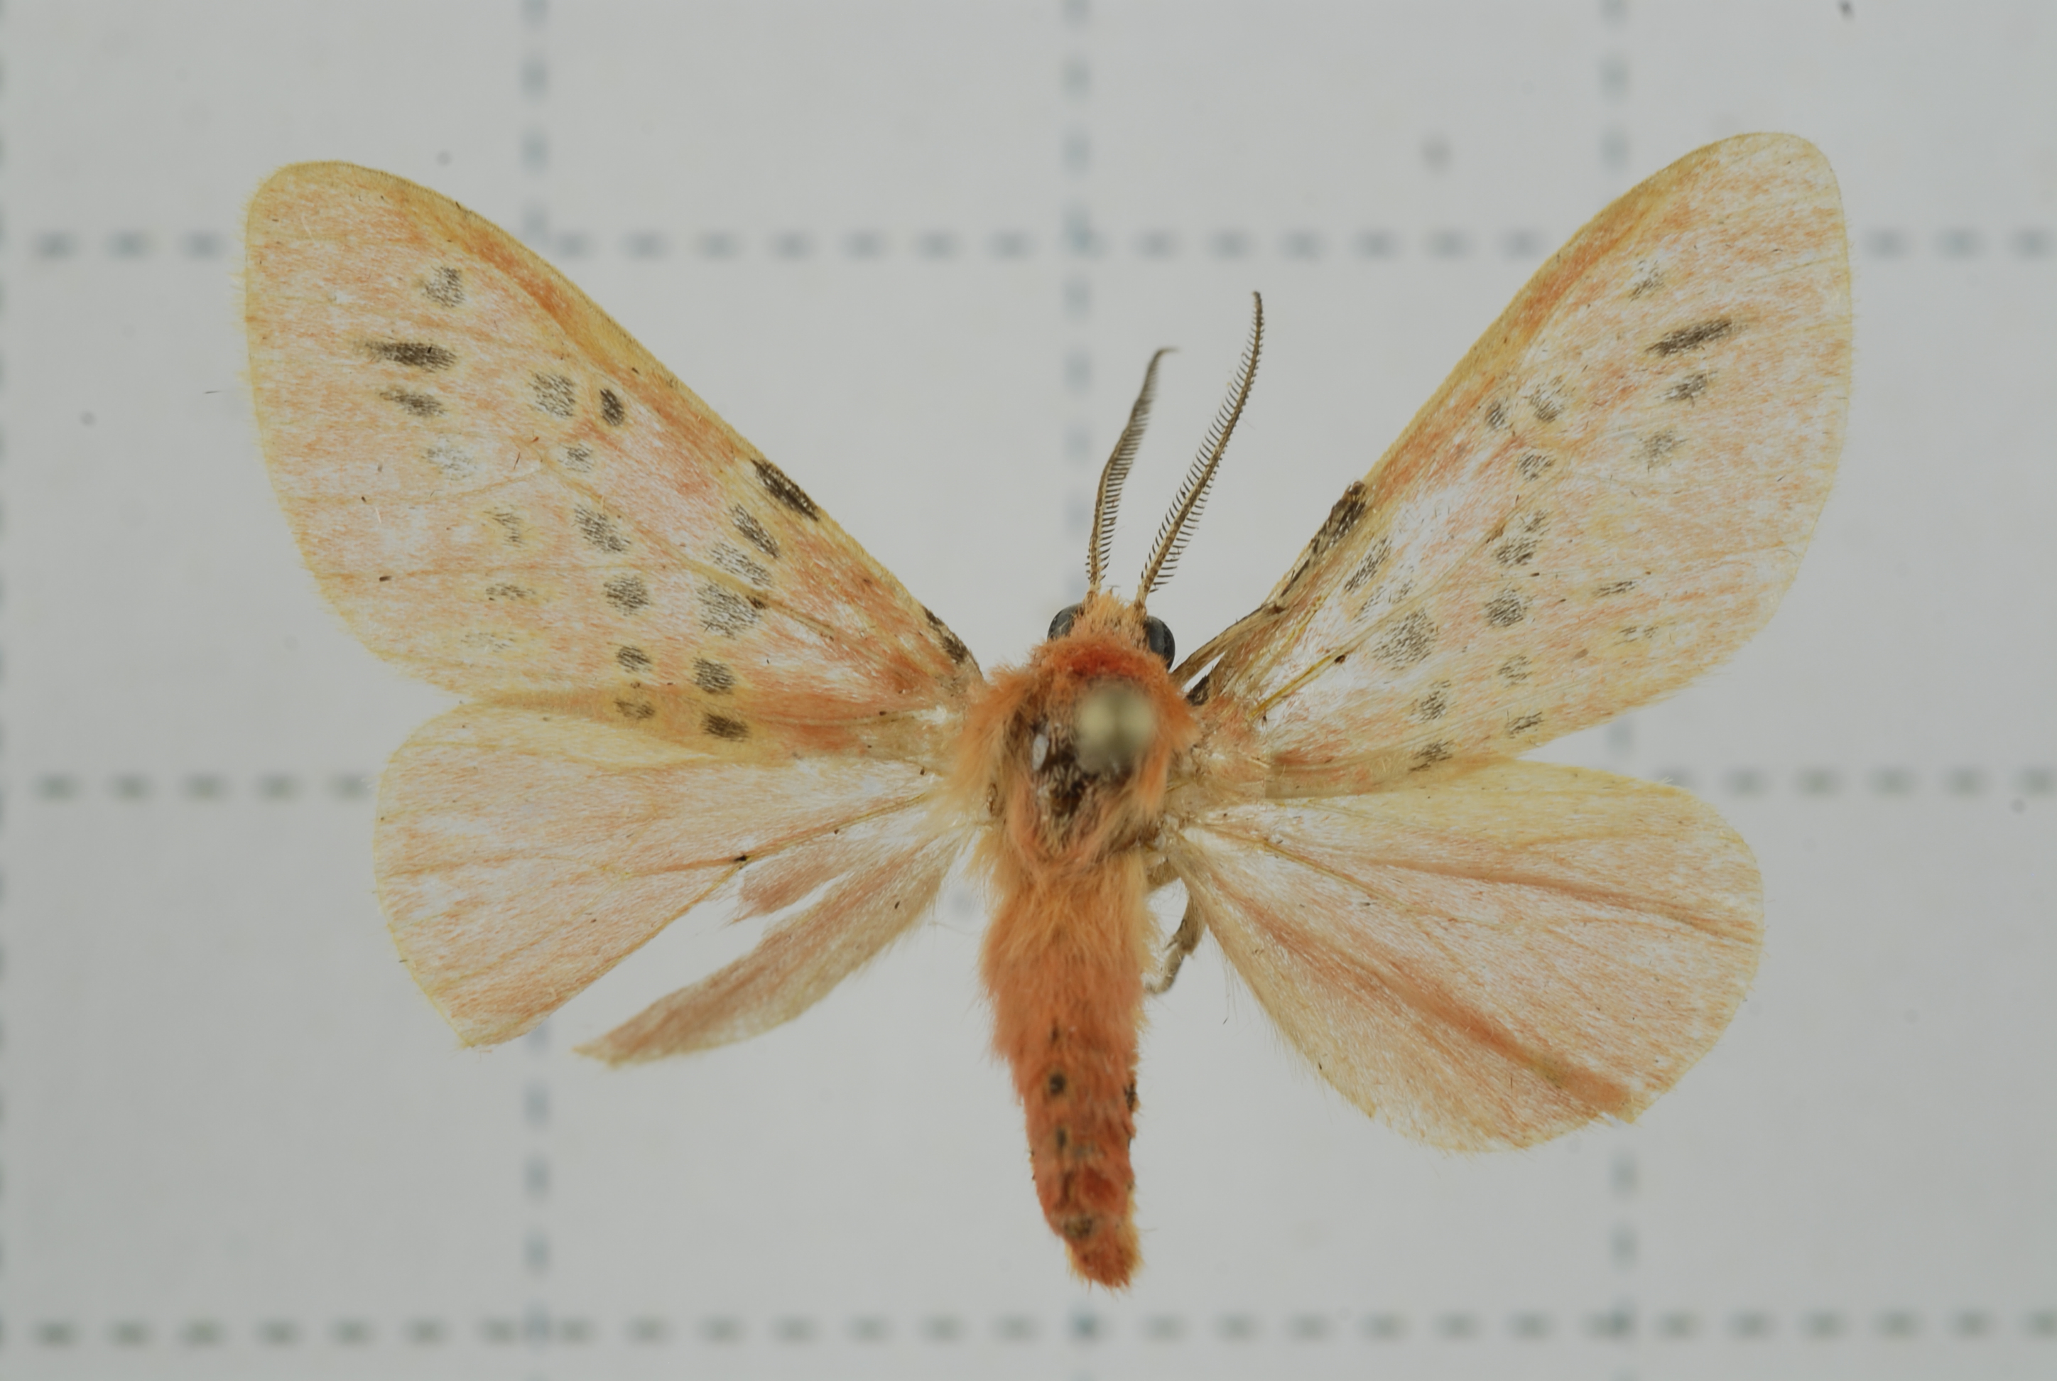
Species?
Lemyra alikangensis
